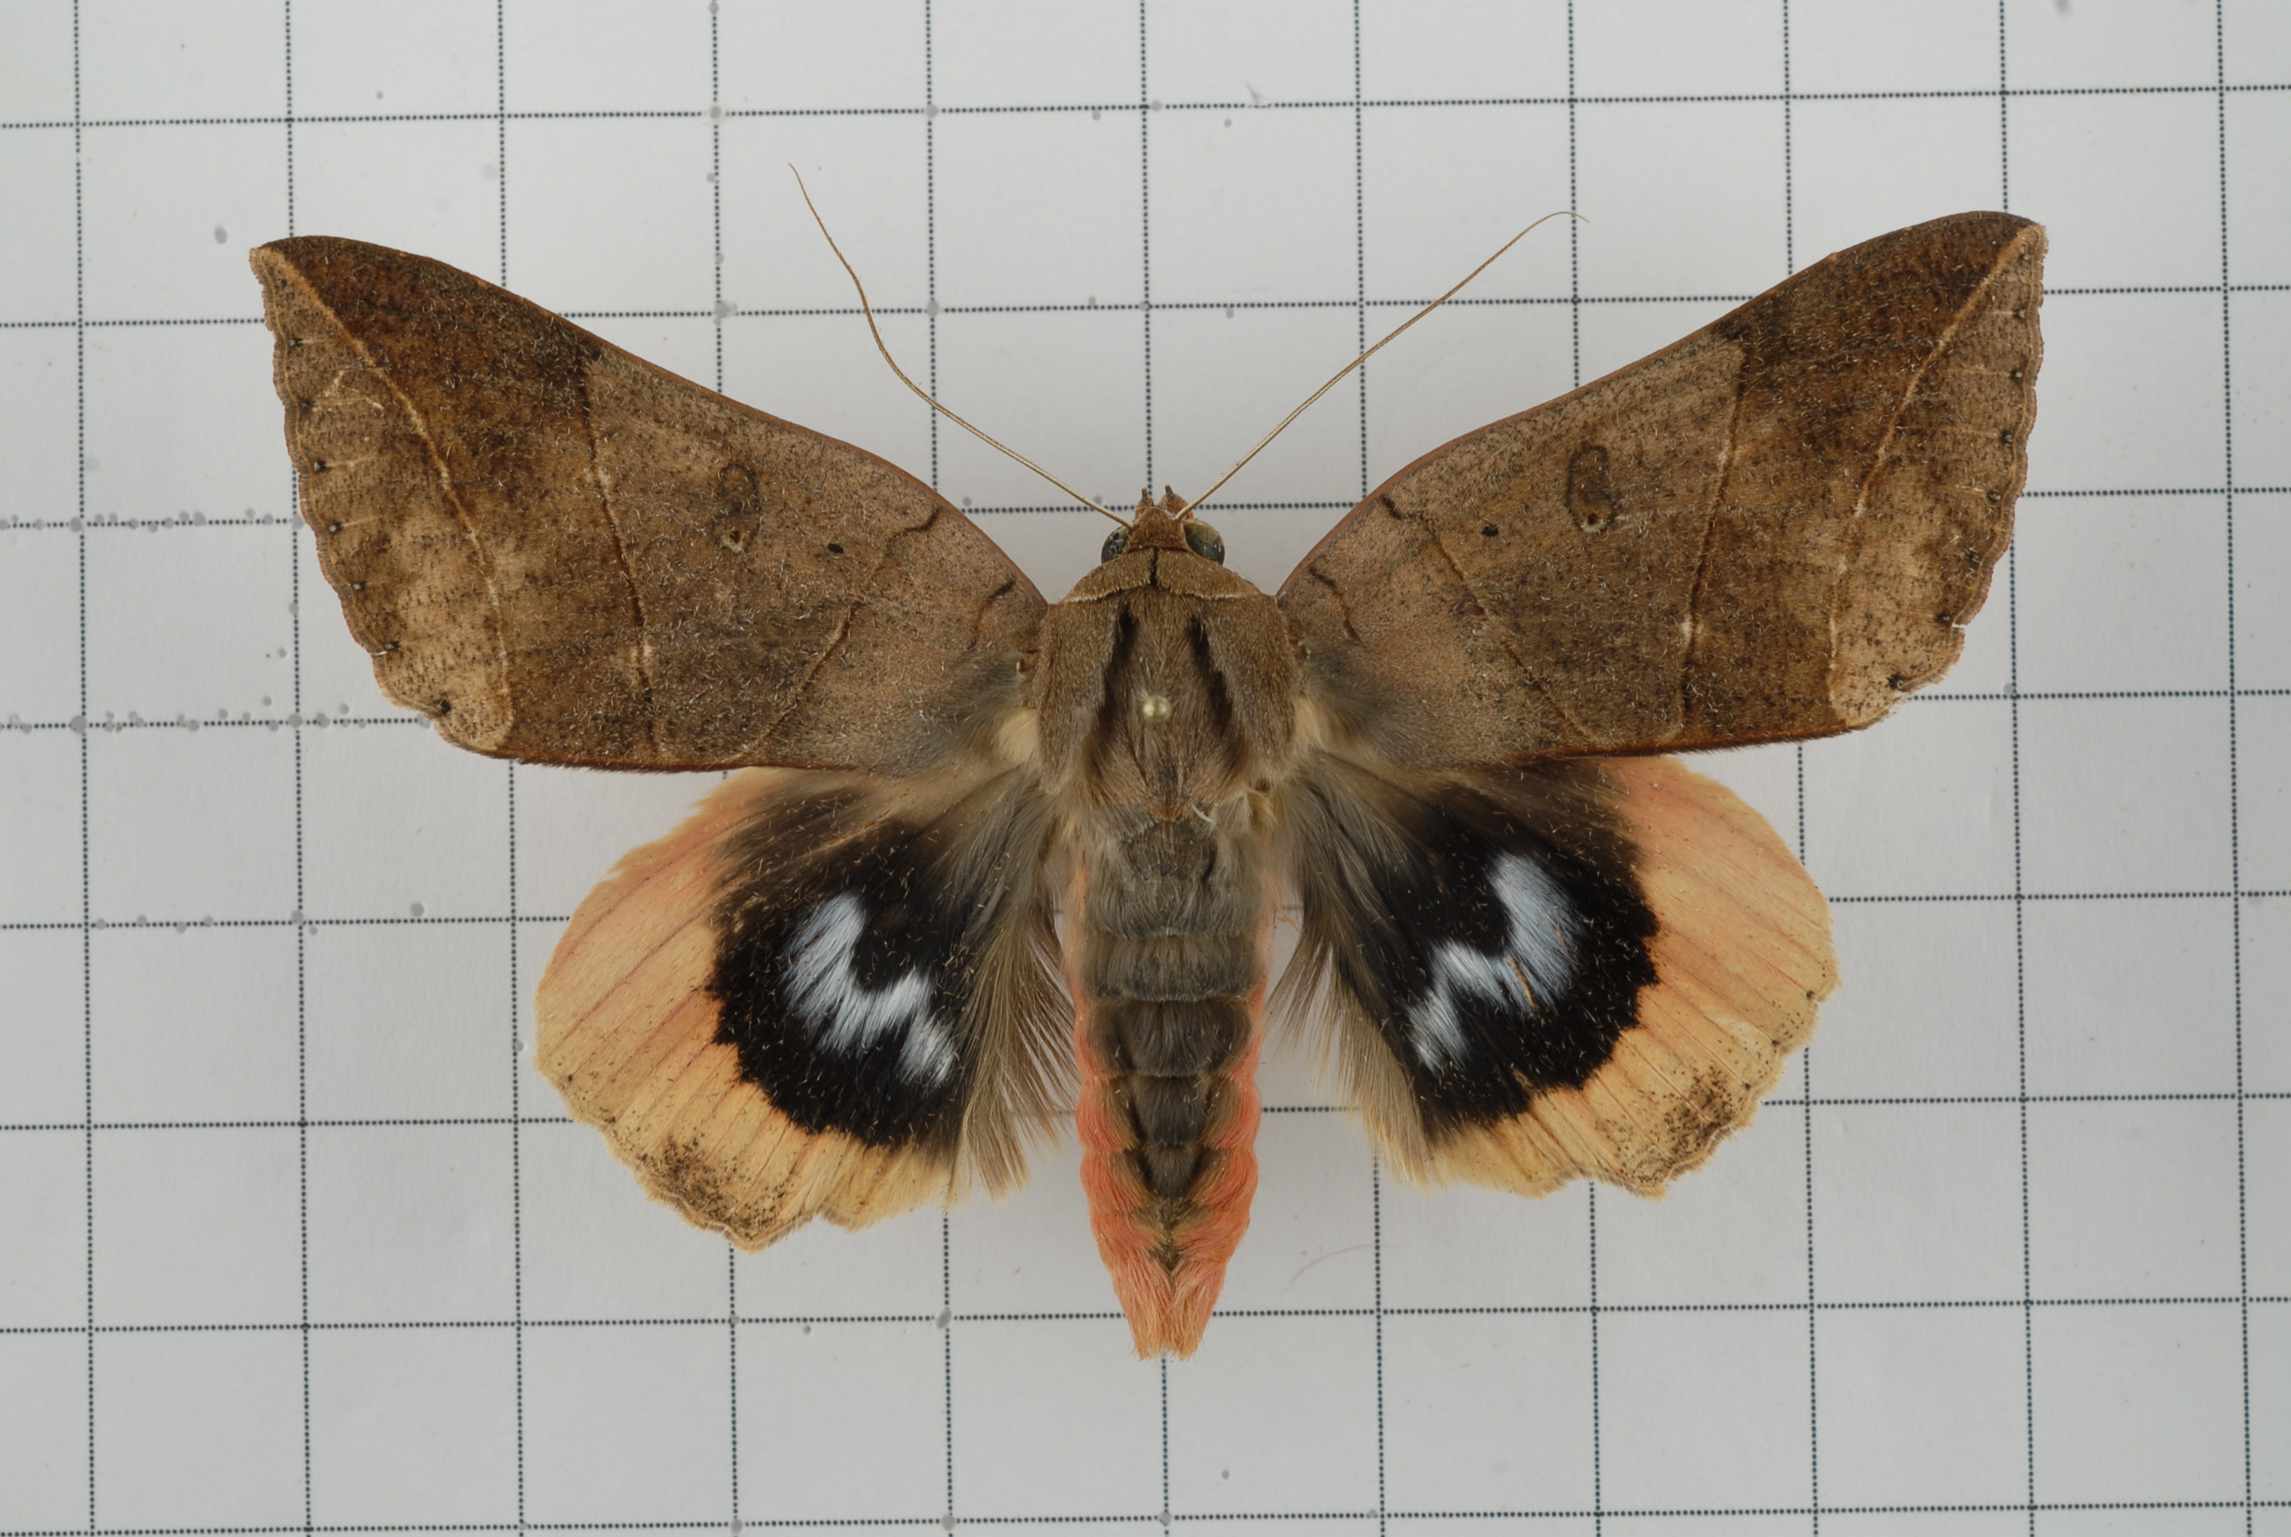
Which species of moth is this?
Thyas juno
